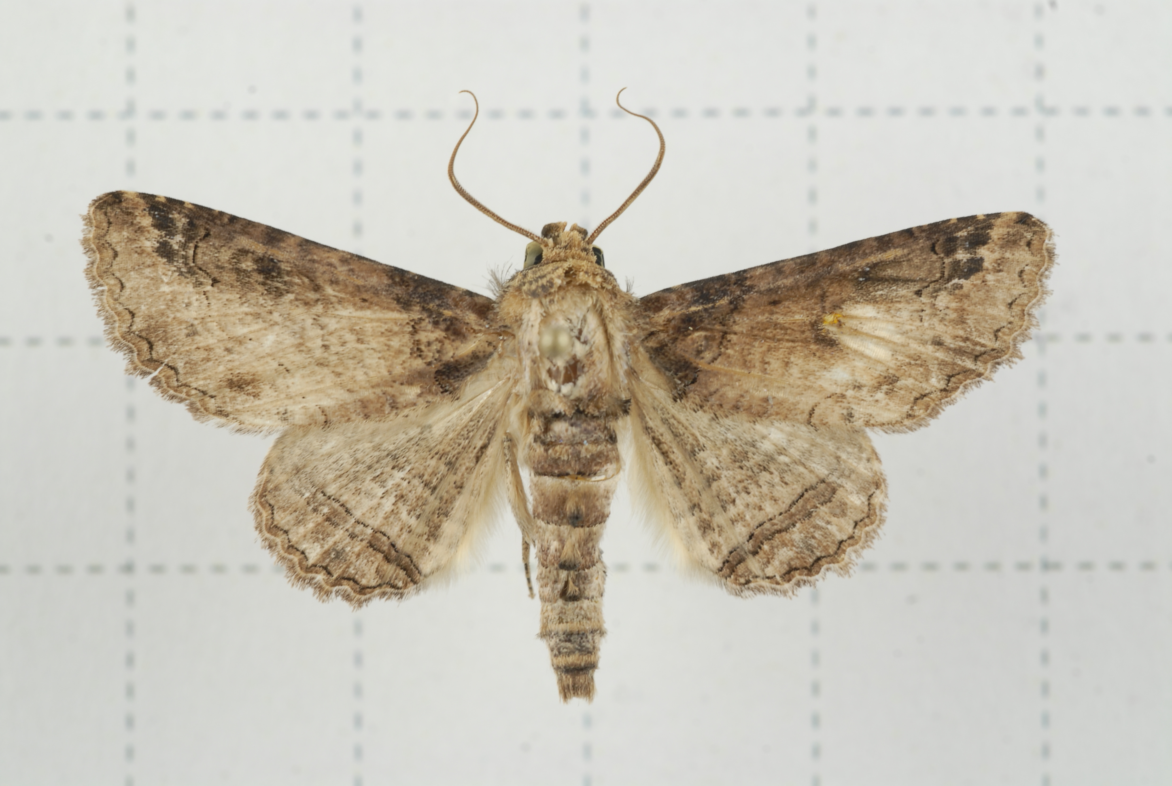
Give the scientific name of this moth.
Pericyma cruegeri
